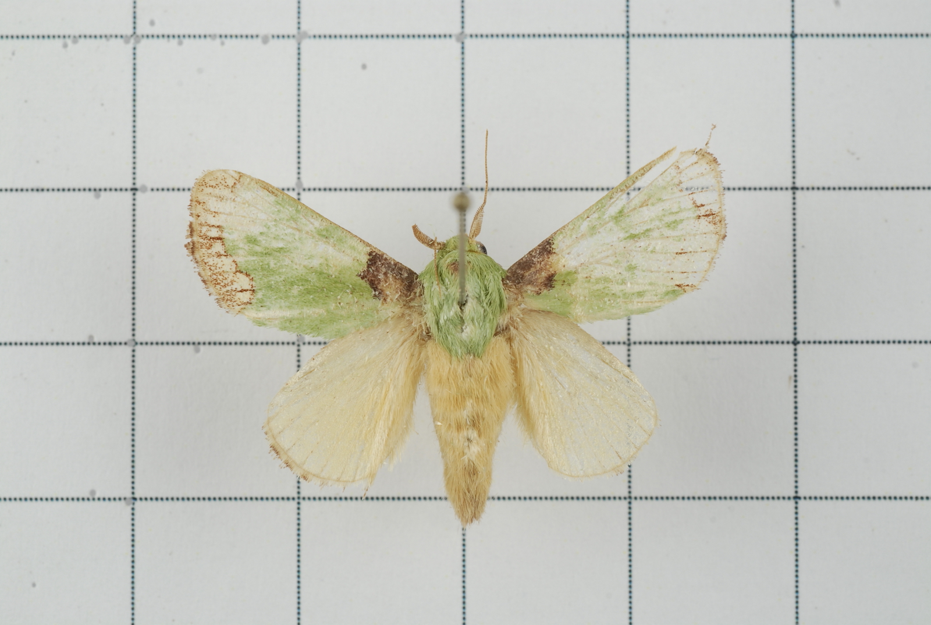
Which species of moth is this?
Parasa consocia
